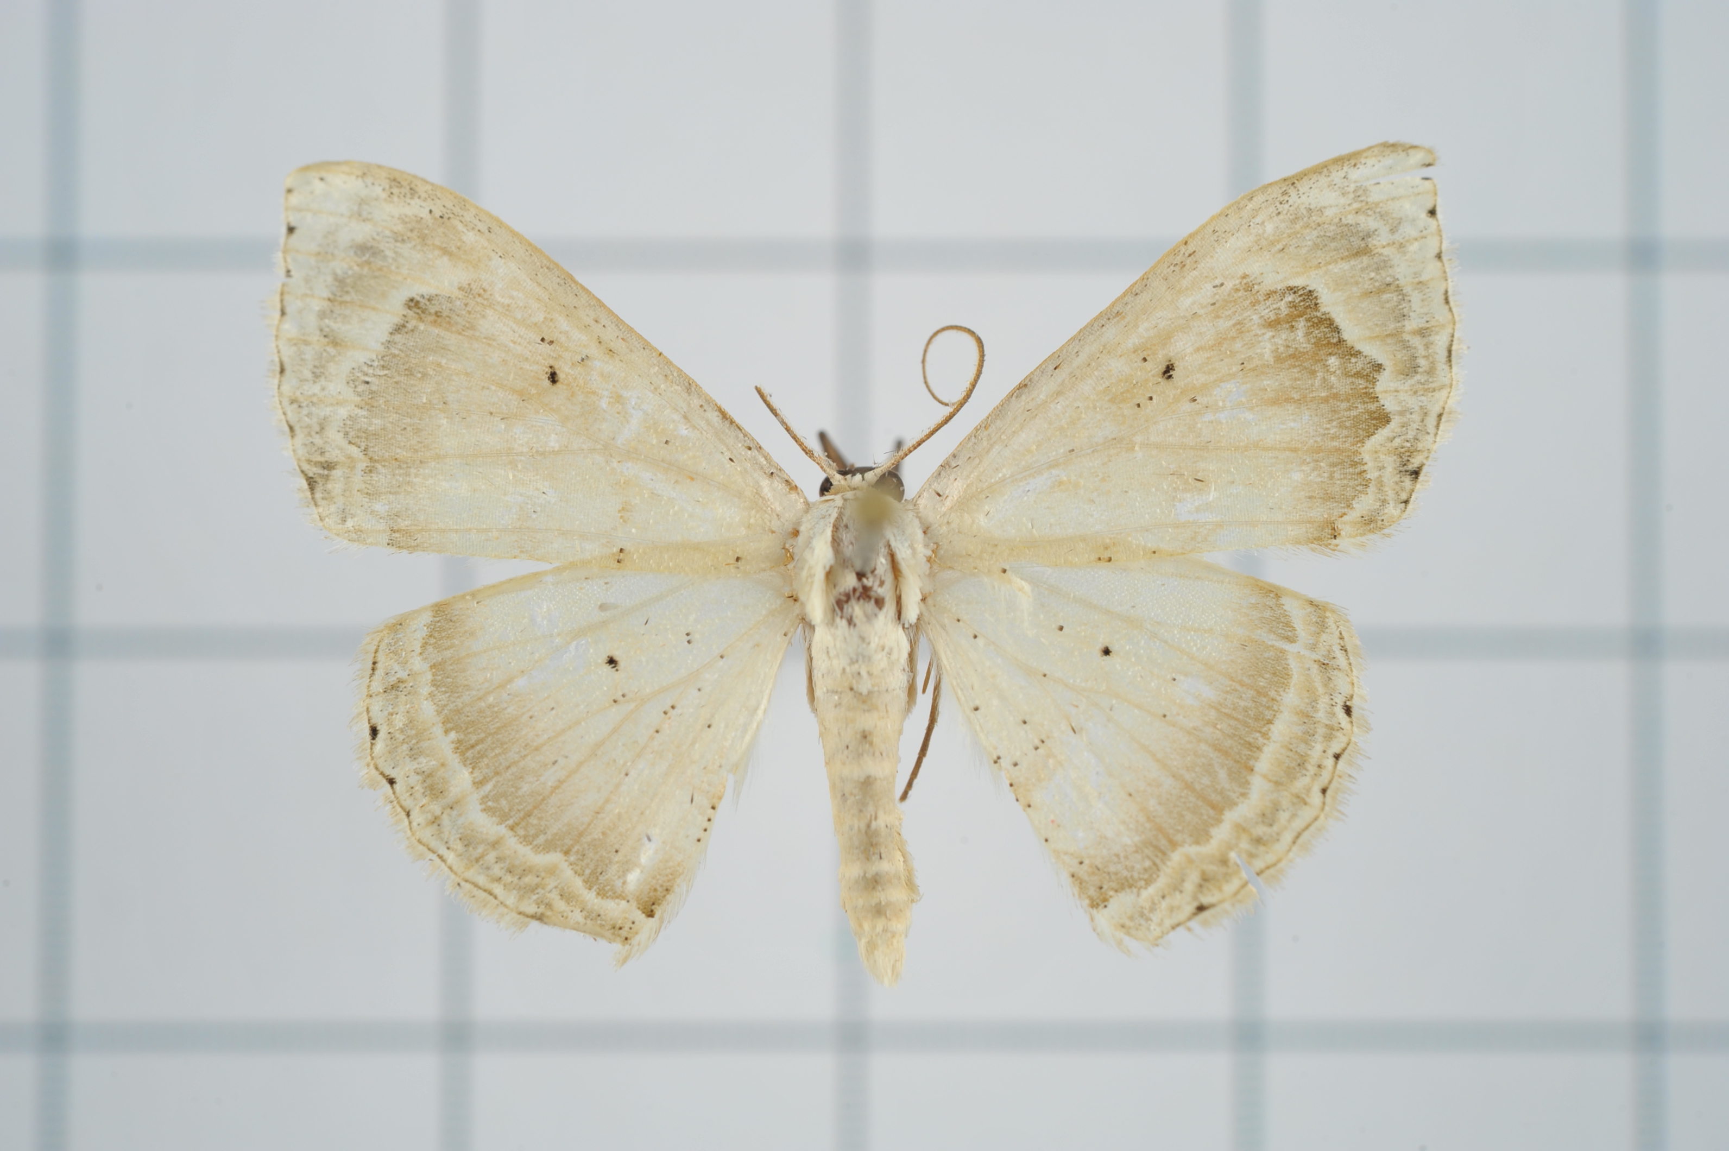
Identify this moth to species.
Somatina rosacea anaemica
